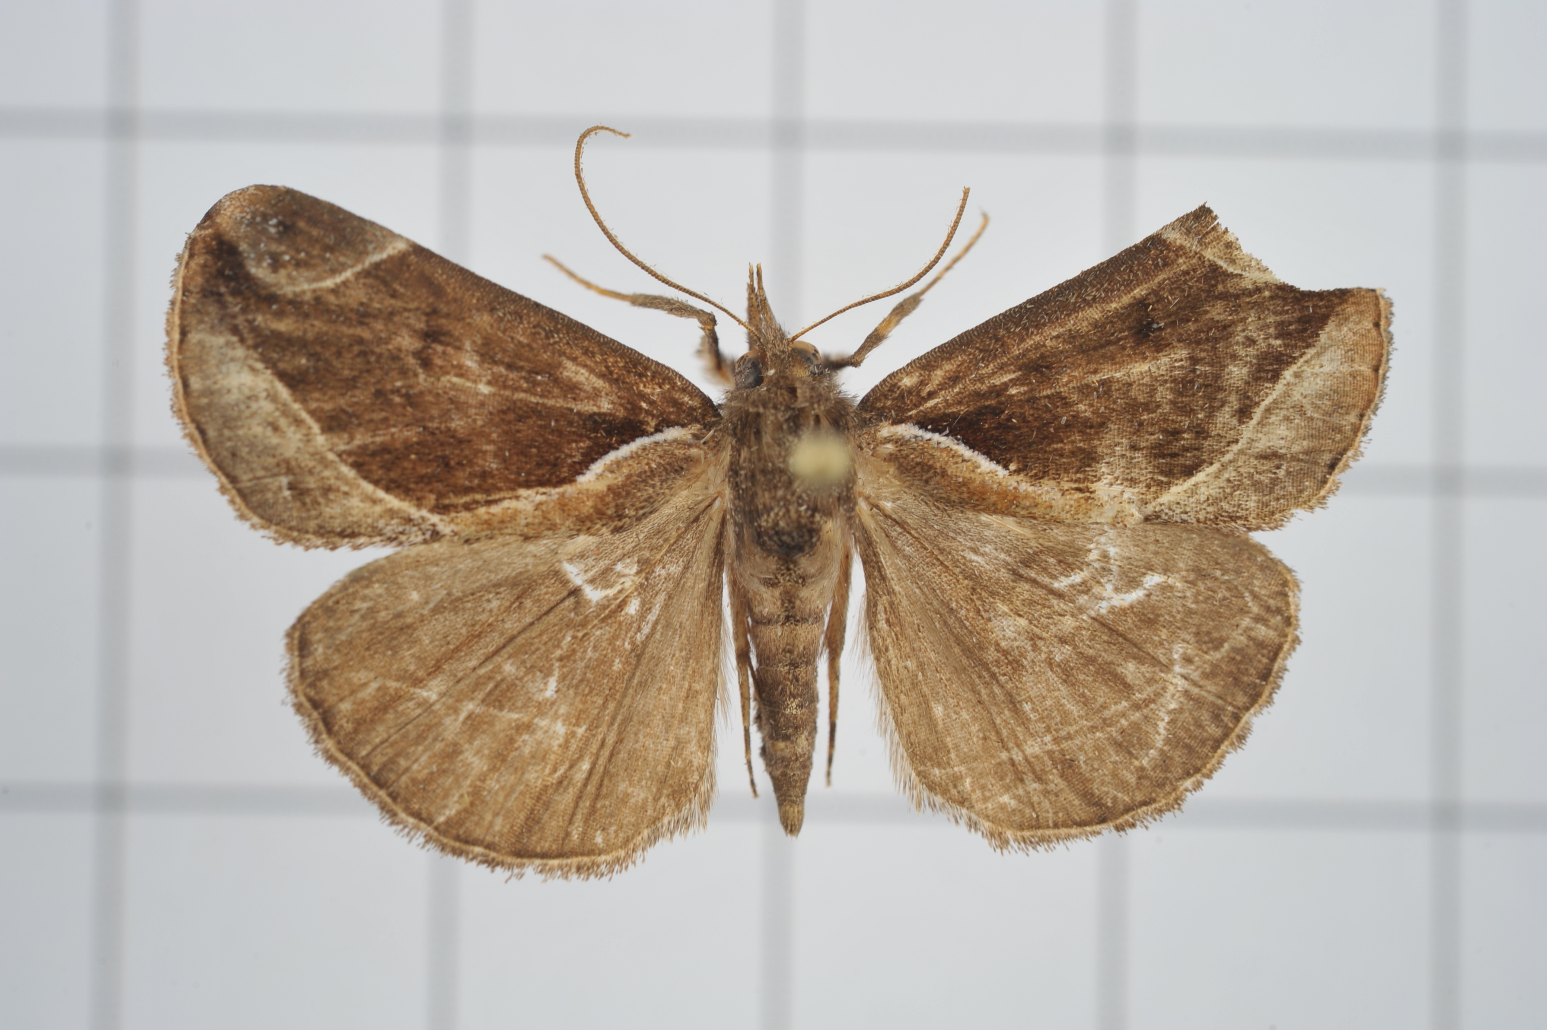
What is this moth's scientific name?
Hypena perspicua
